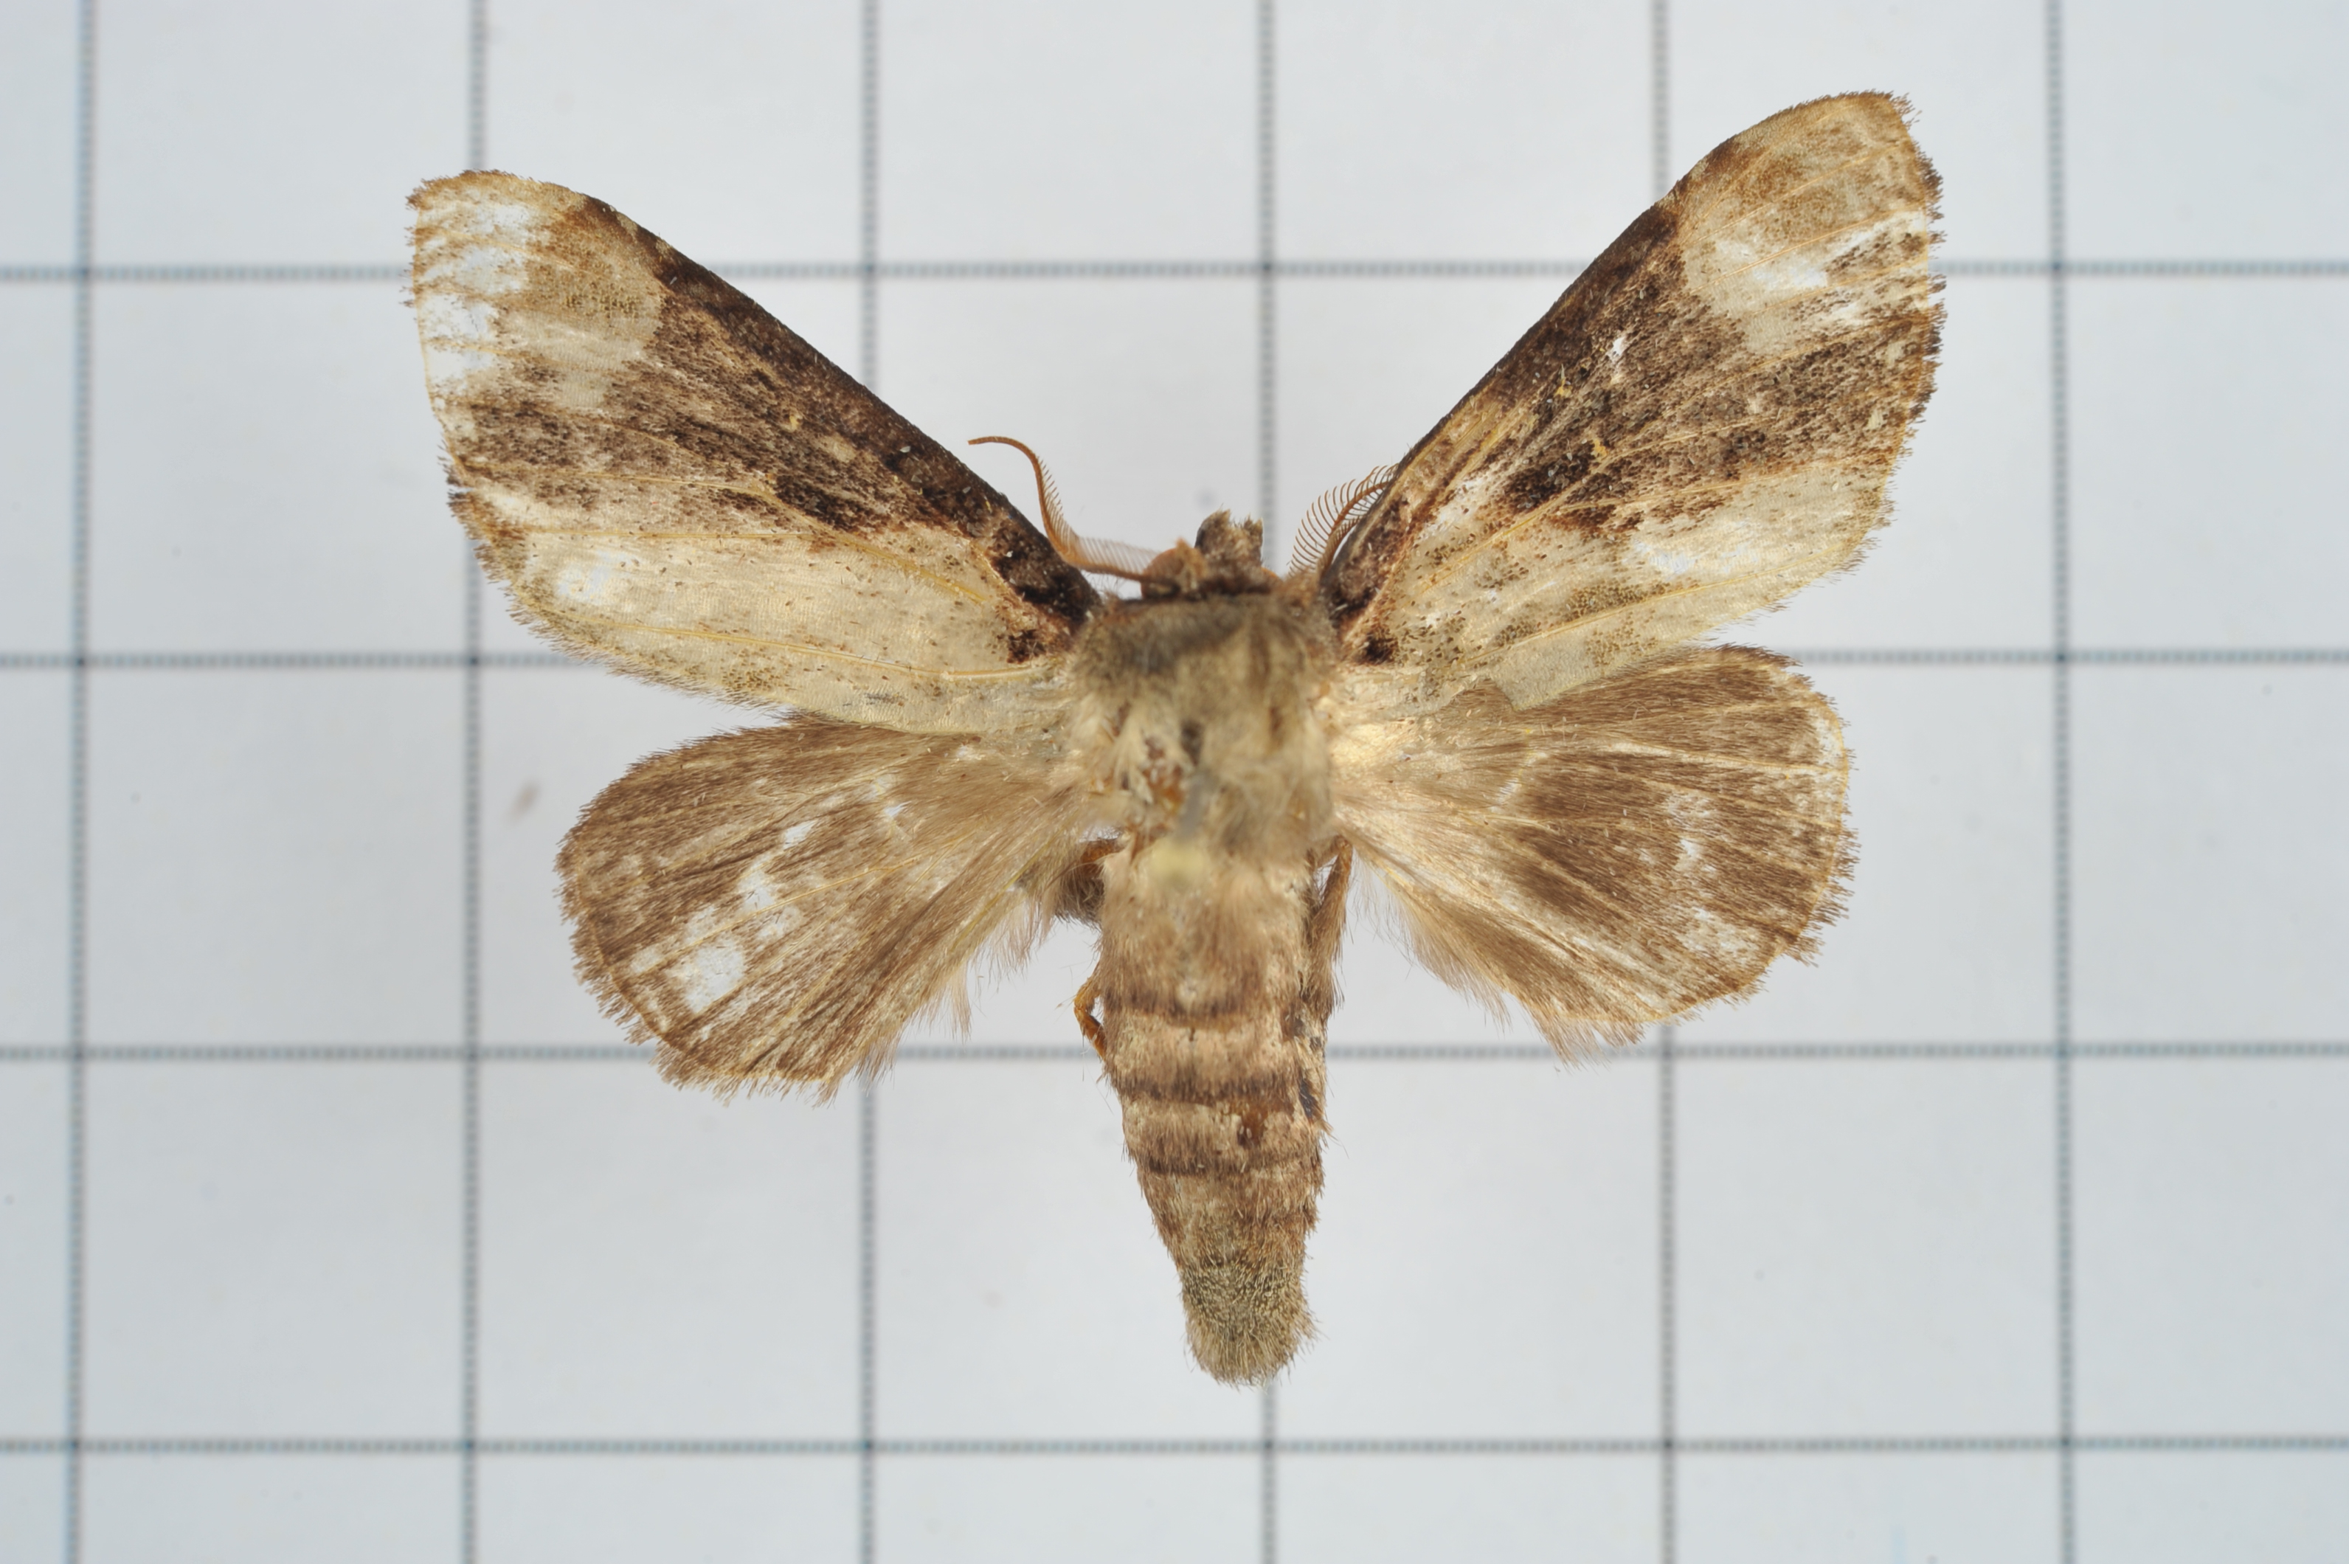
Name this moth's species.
Formofentonia orbifer rotundata
